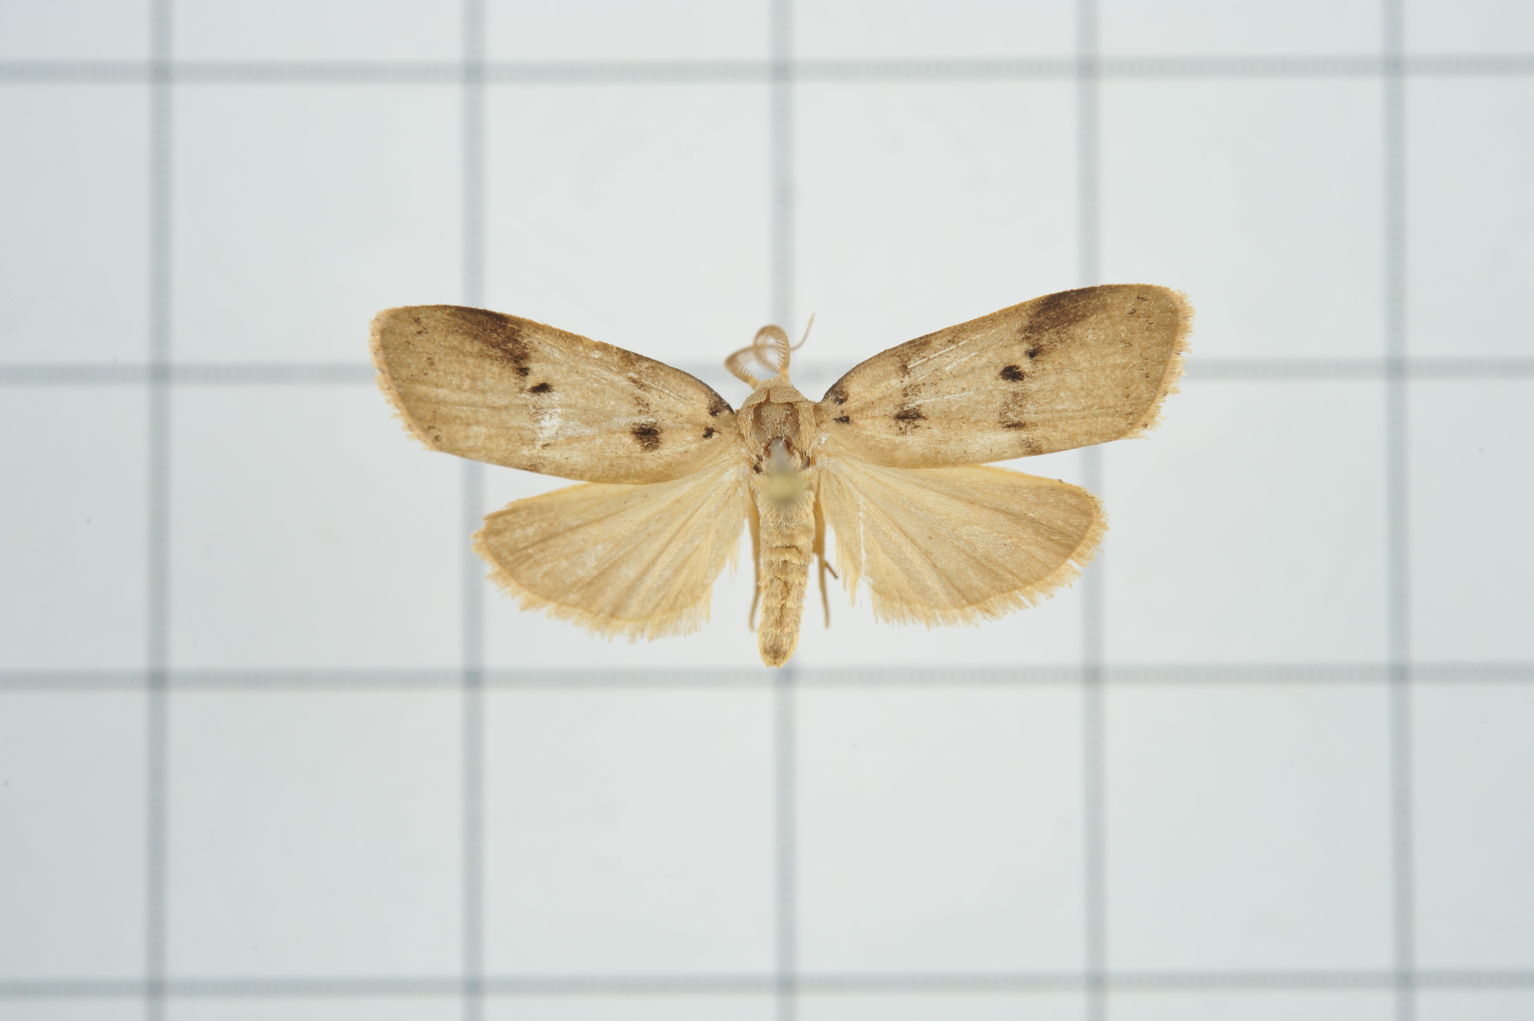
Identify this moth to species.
Eugoa grisea
